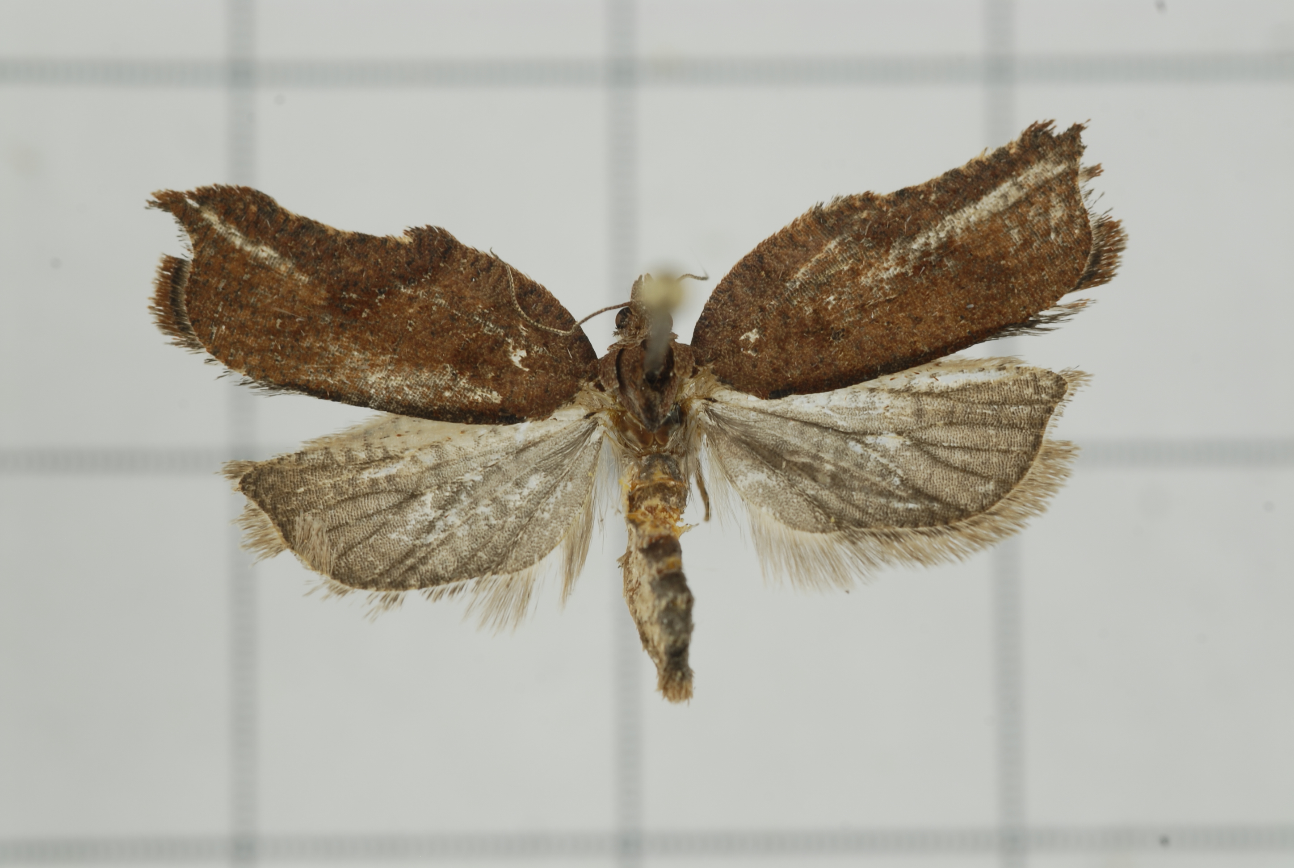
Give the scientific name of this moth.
Acleris yasutoshii
